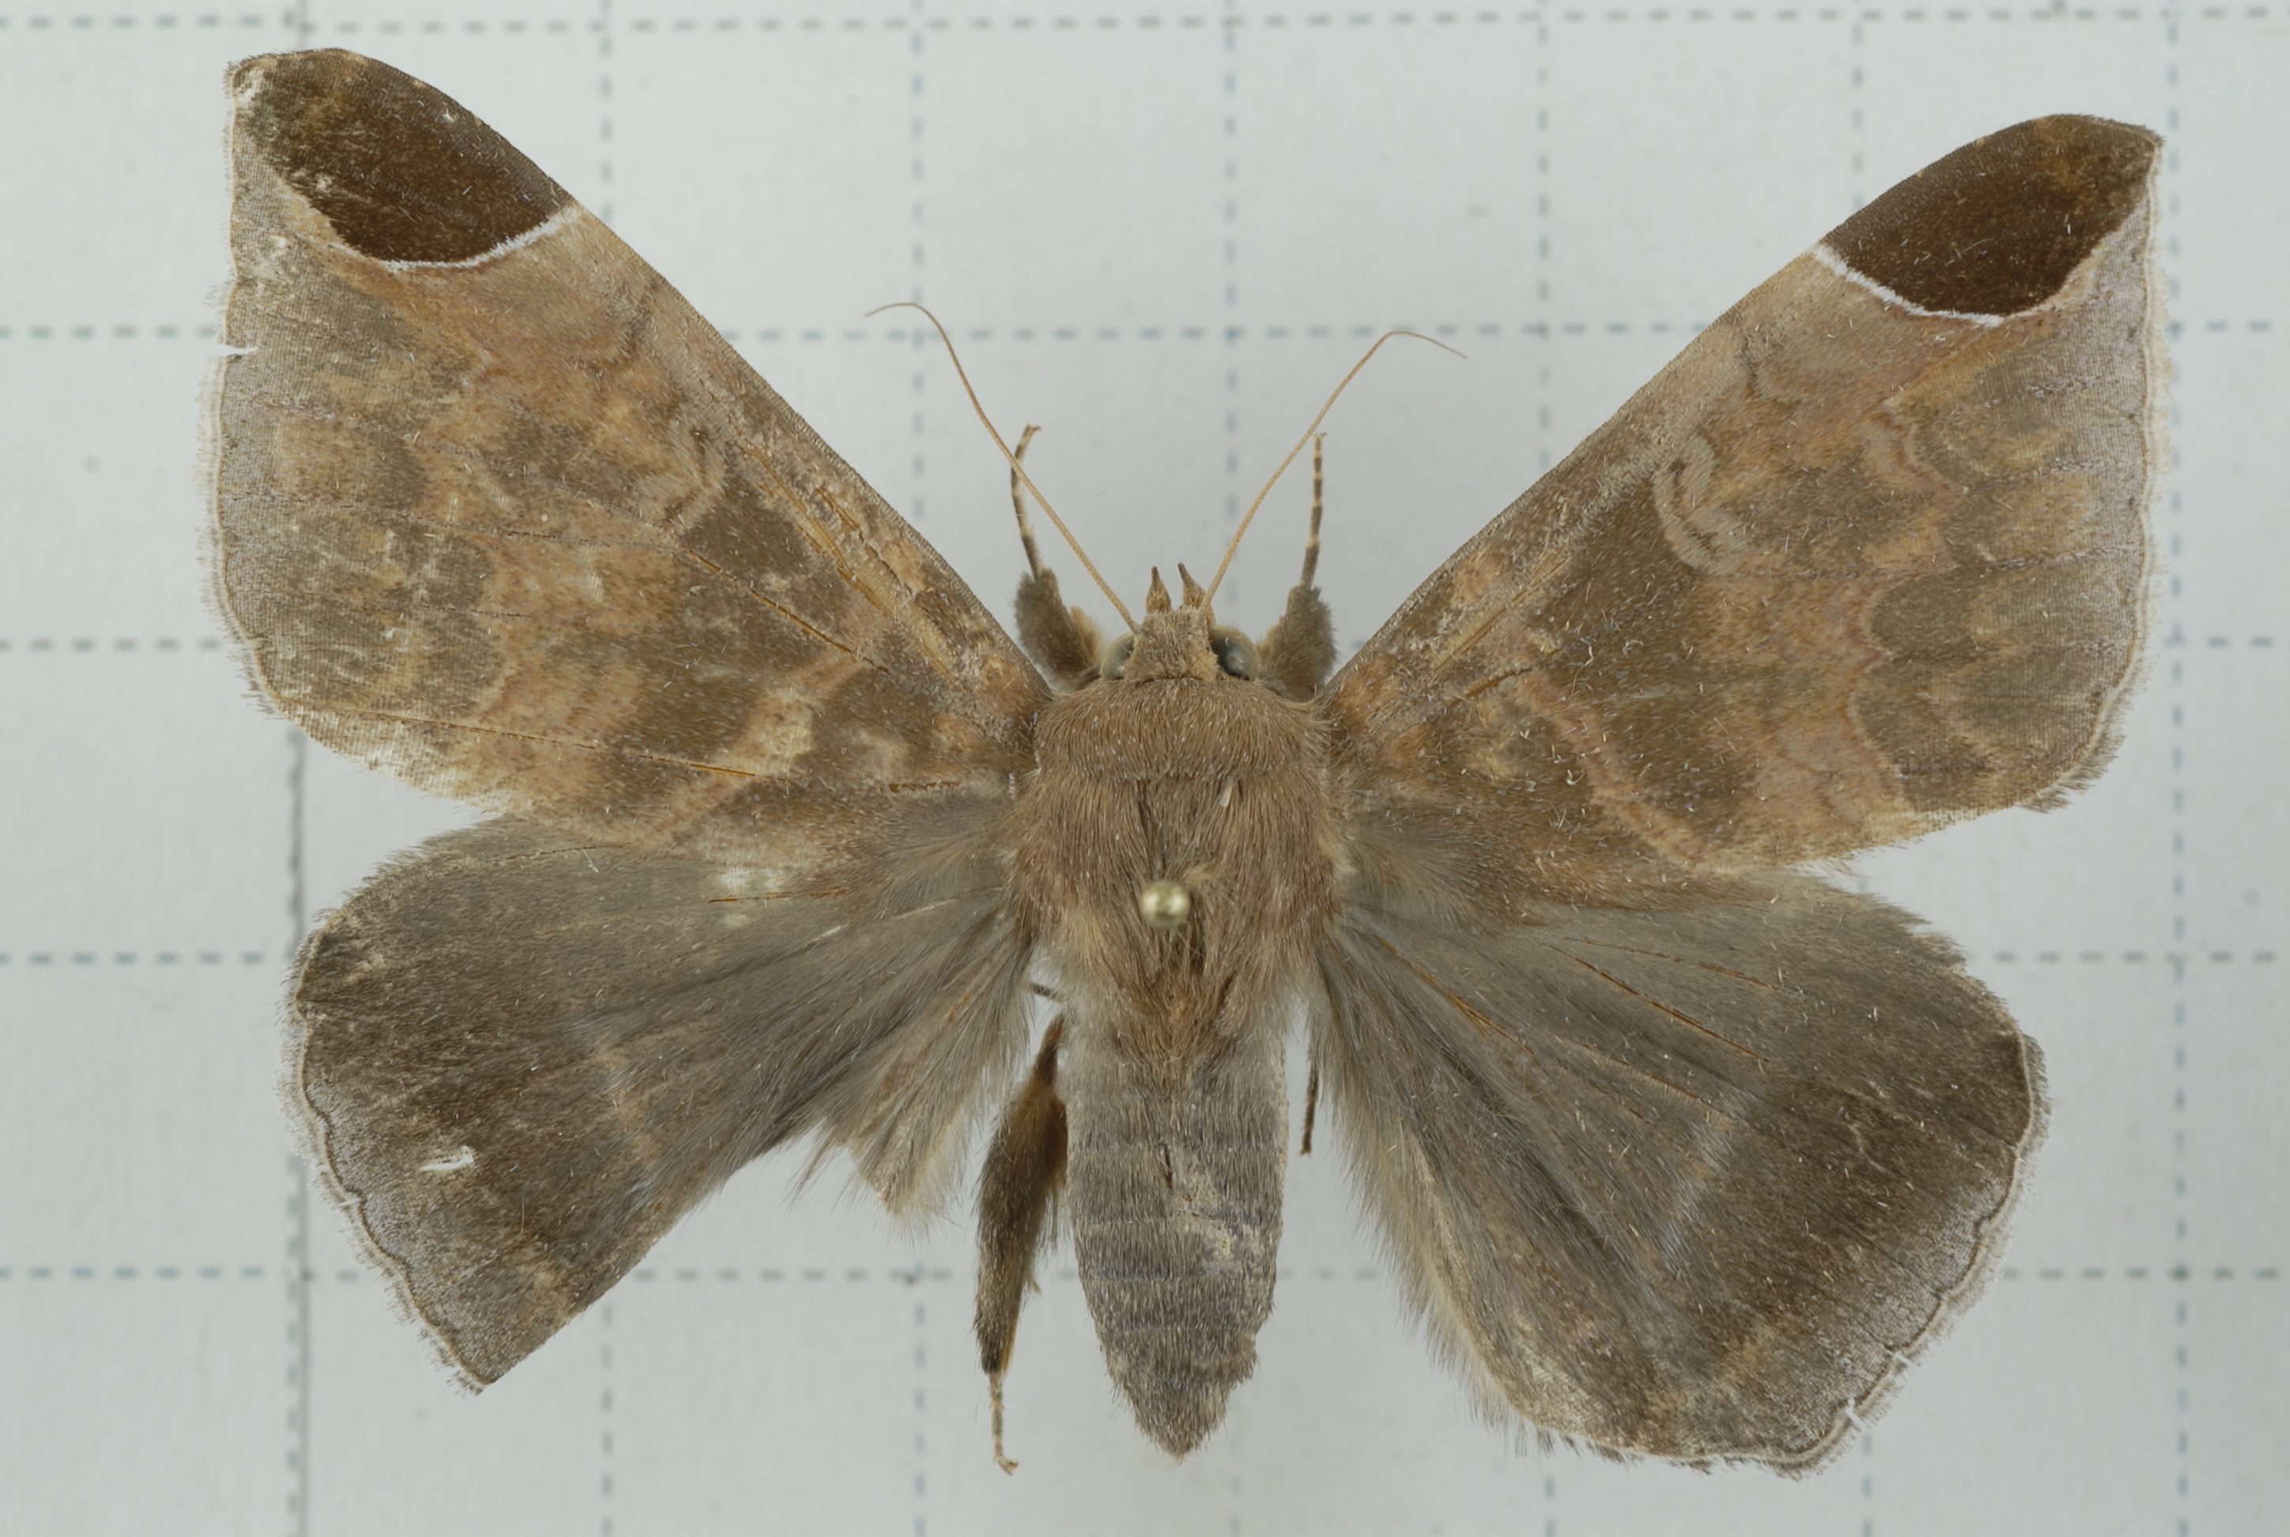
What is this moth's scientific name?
Pindara illibata
